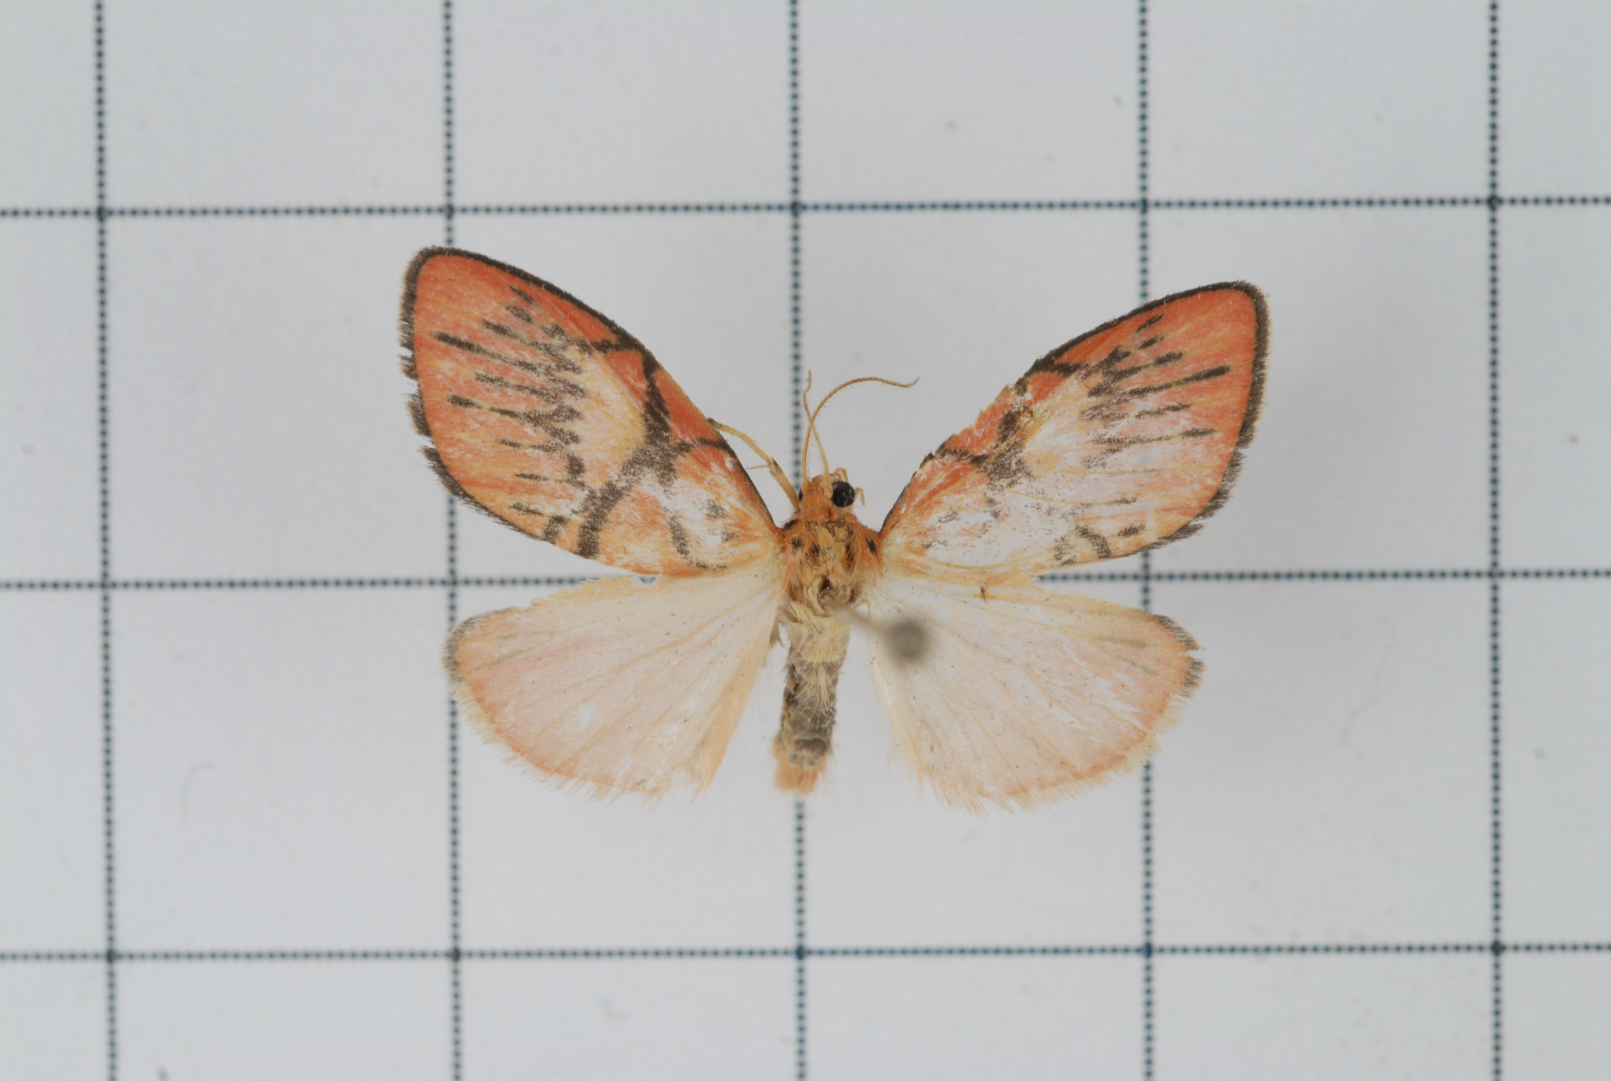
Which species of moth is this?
Aberrasine shiou
